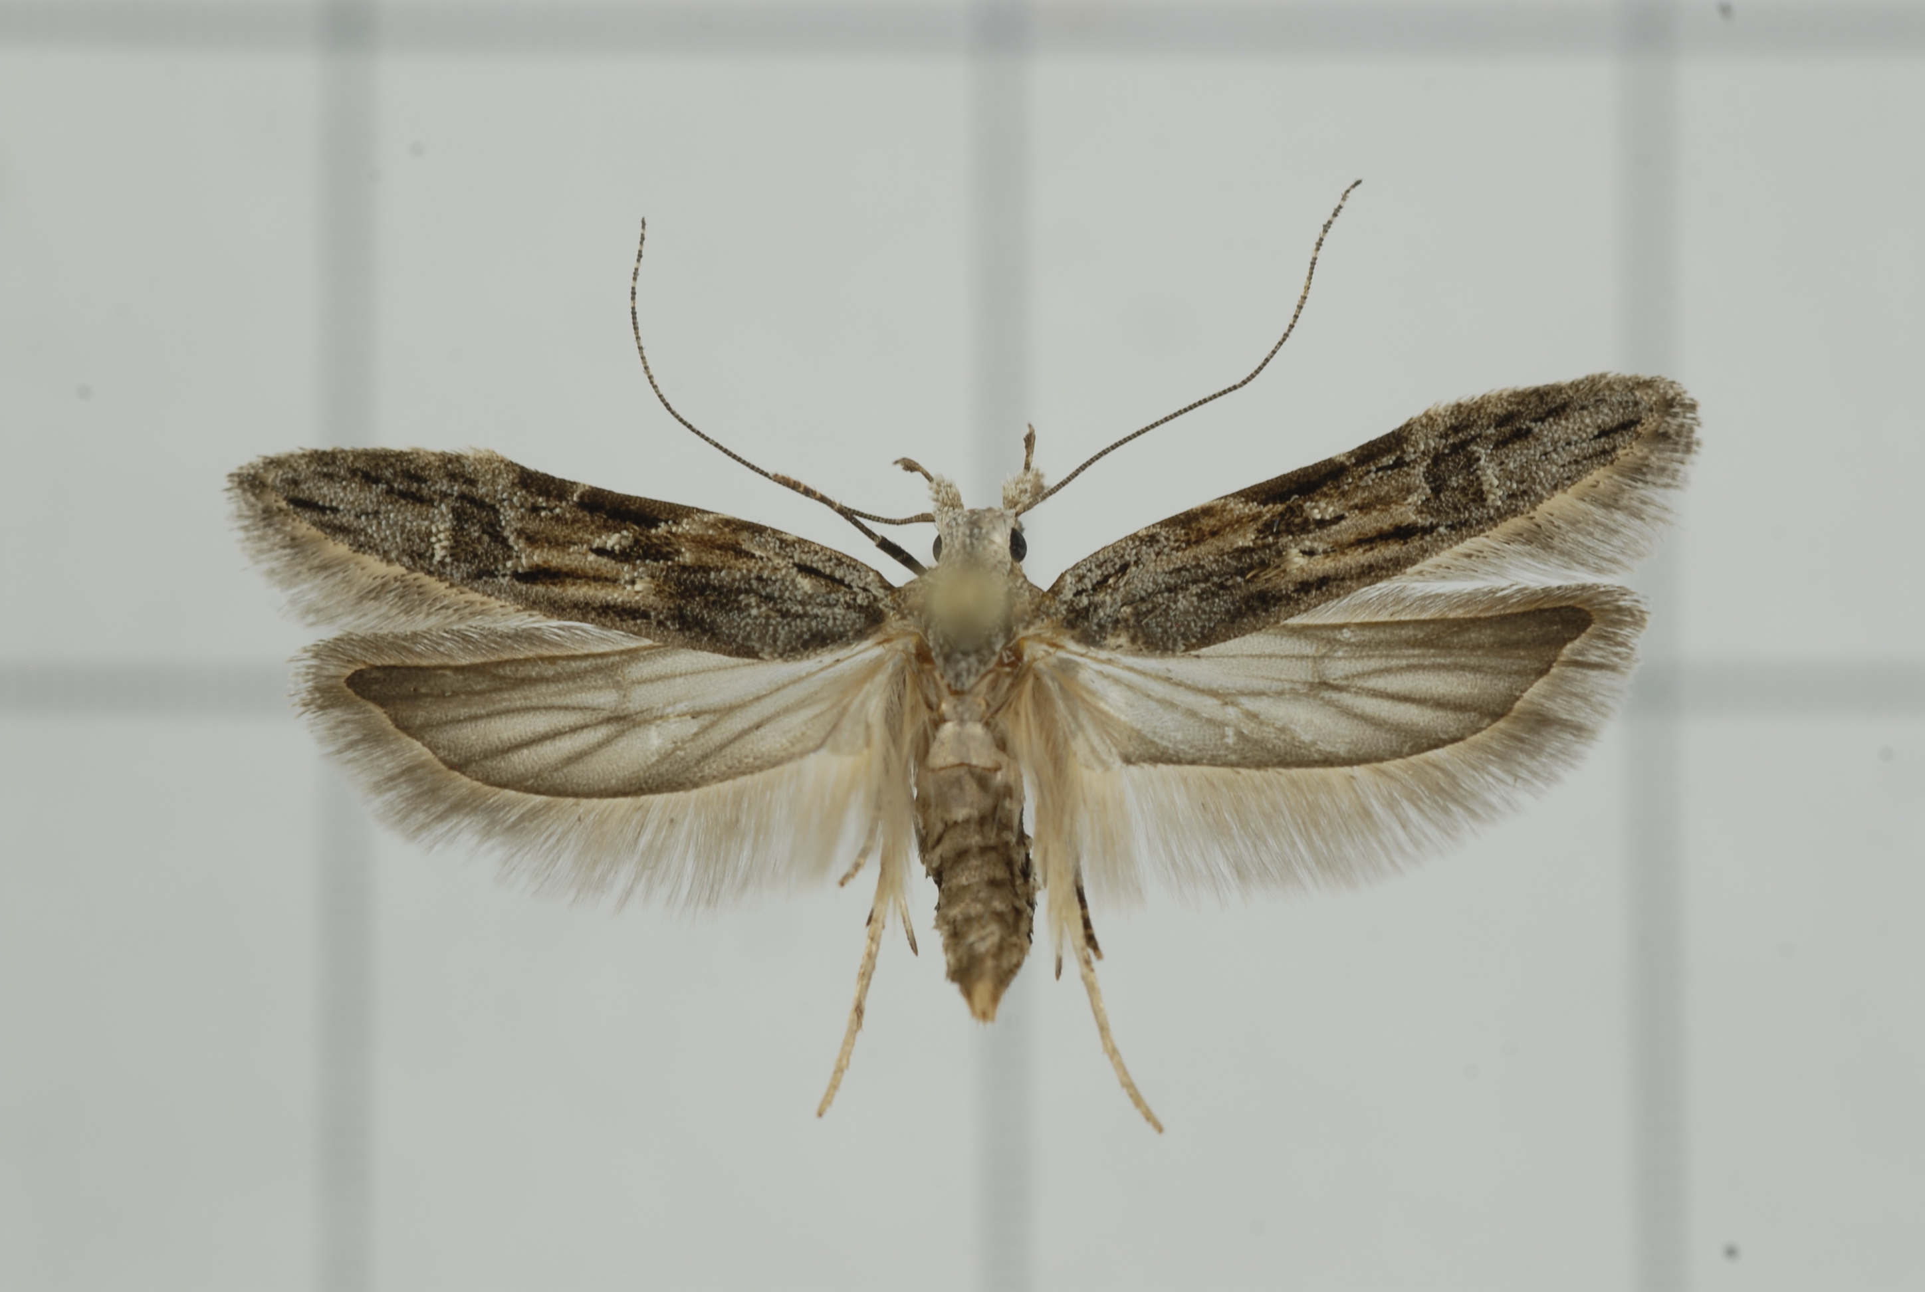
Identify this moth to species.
Hypatima anguinea
